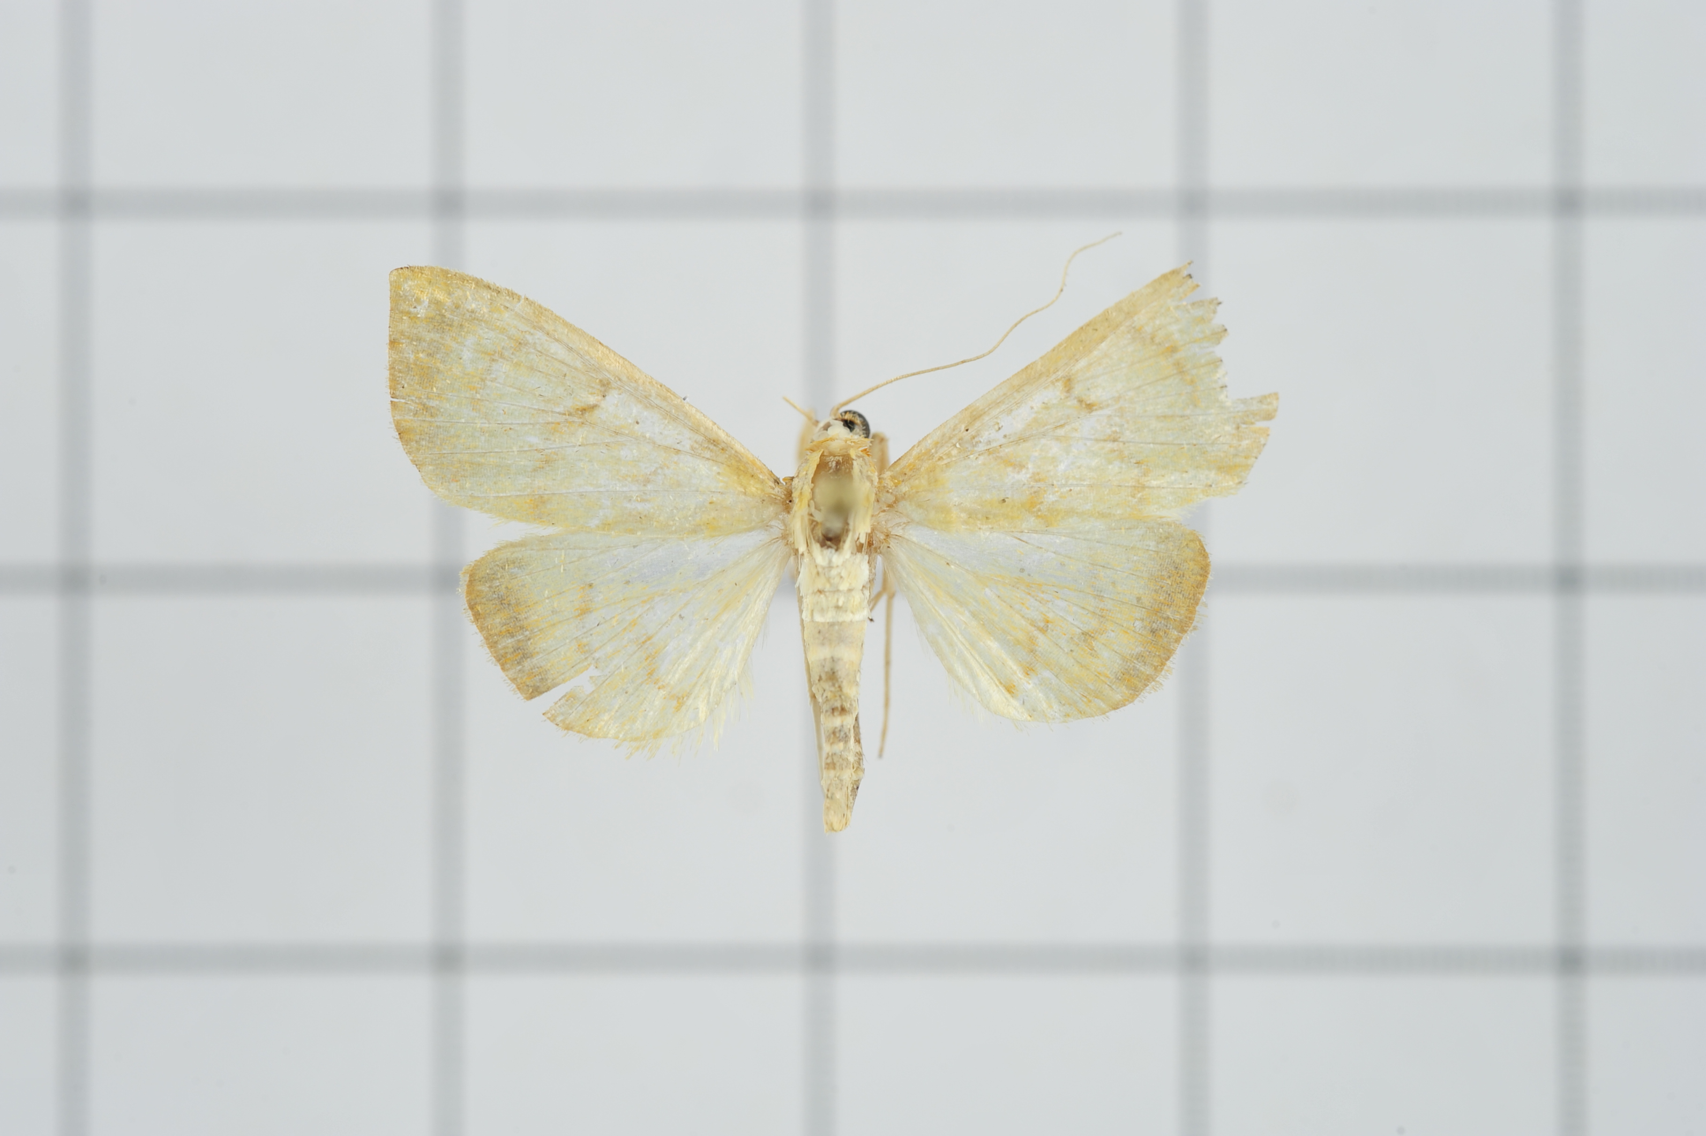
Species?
Ecpyrrhorrhoe celatalis
